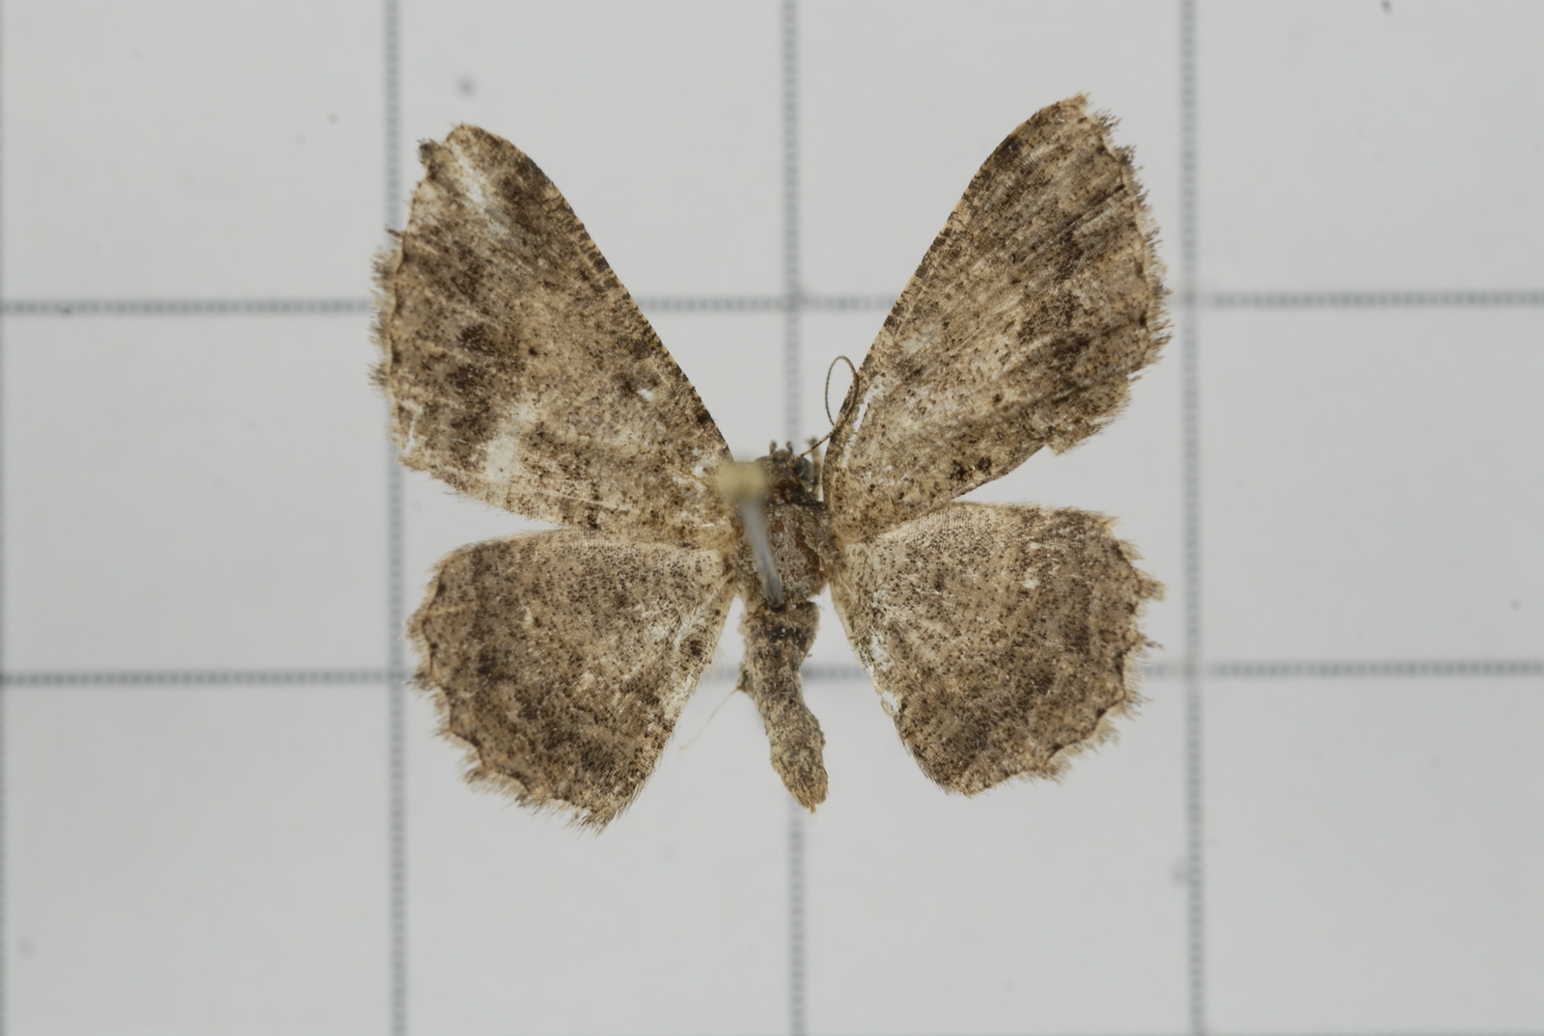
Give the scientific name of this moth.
Psilalcis breta rantaizana
